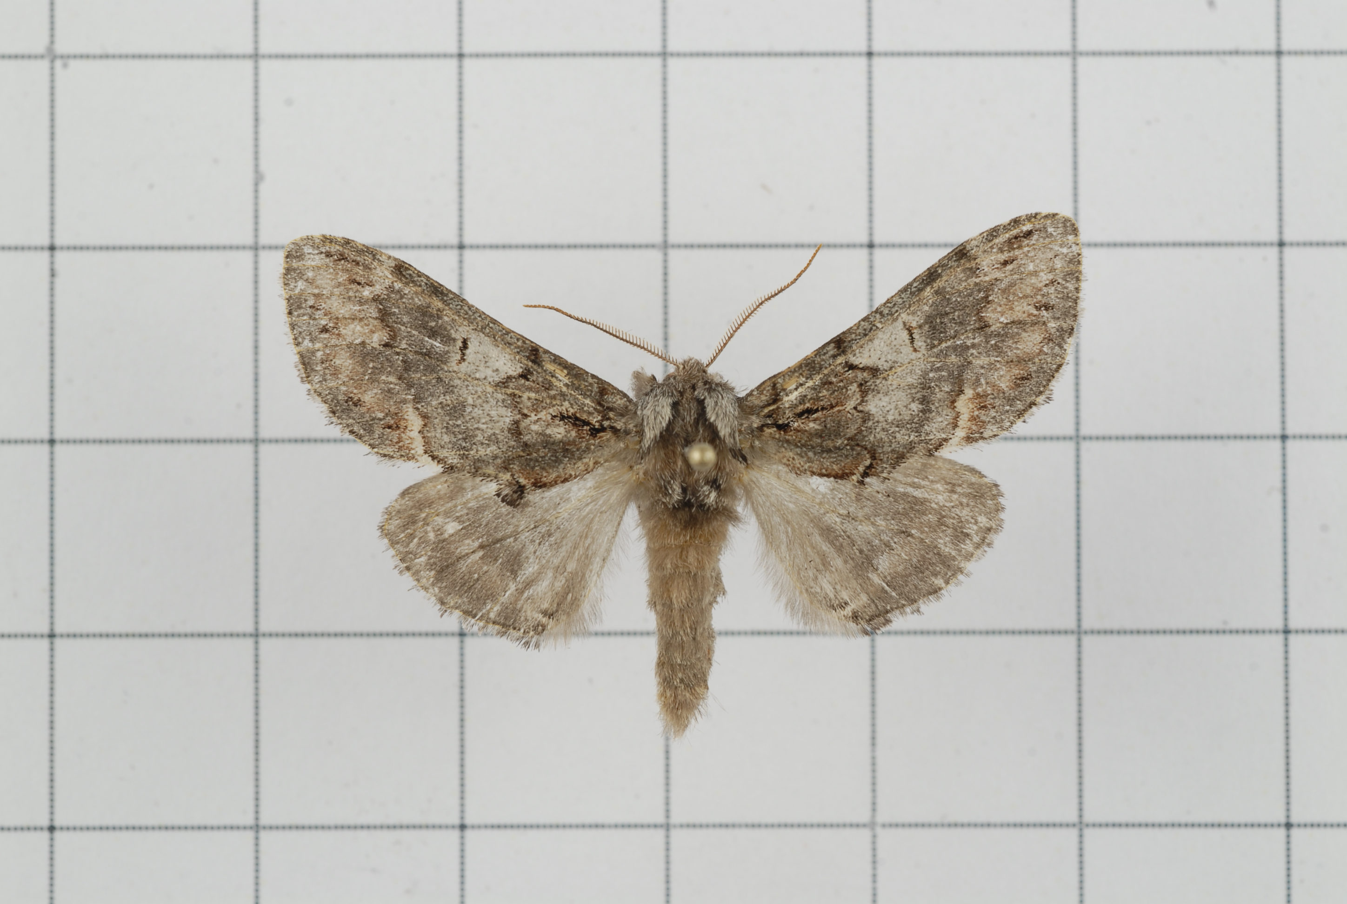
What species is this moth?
Notodonta griseotincta
